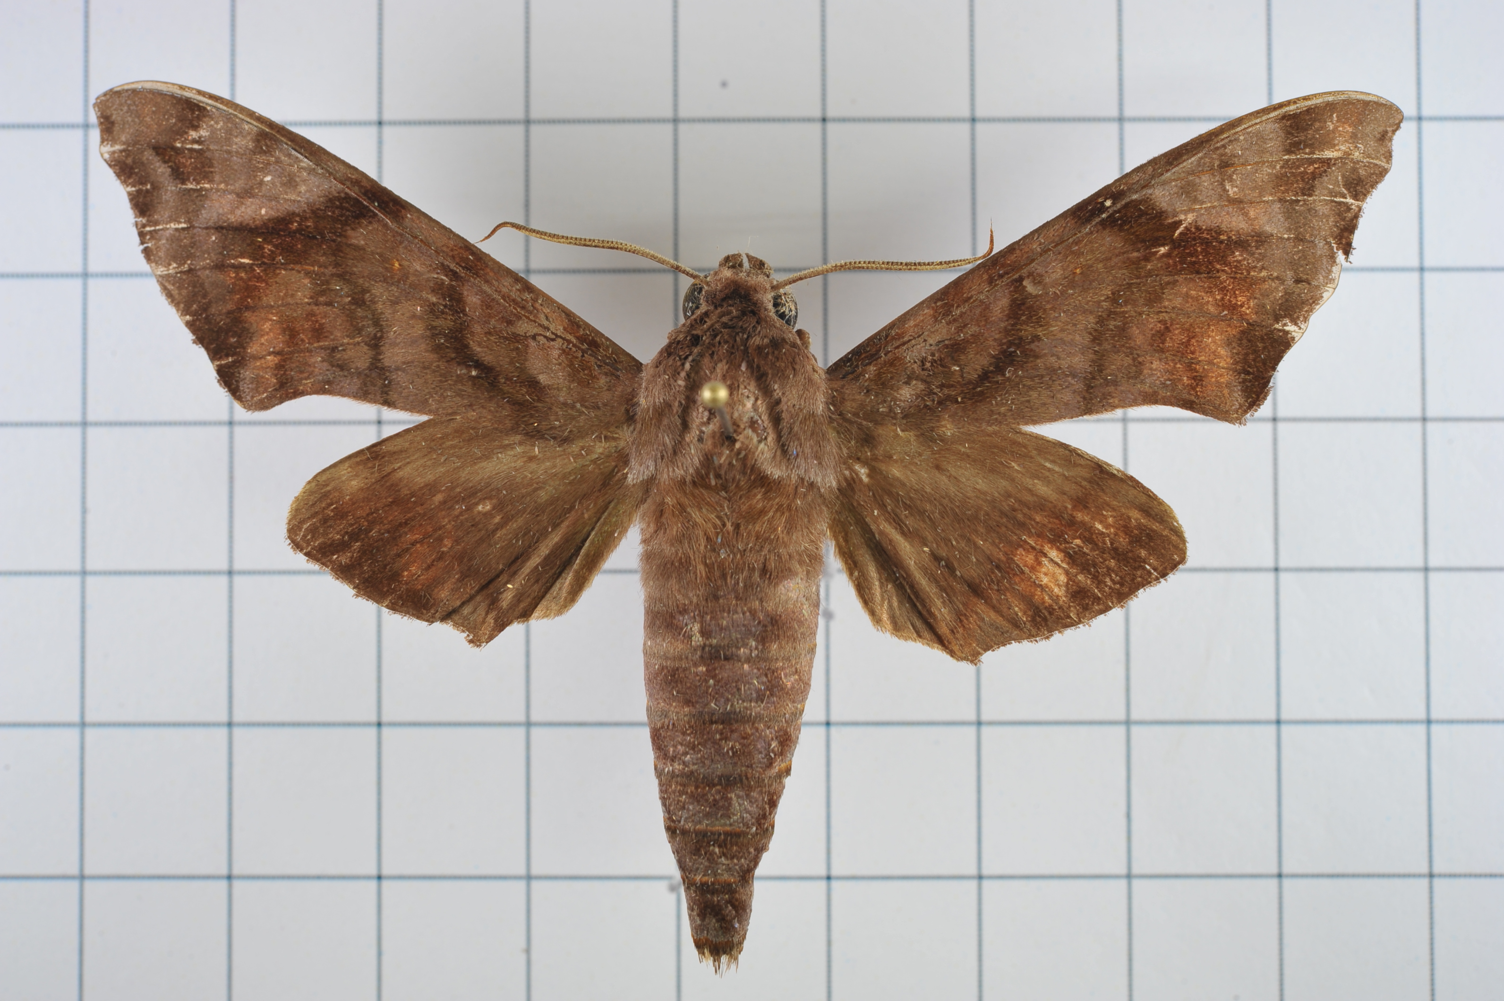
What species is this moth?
Acosmeryx castanea
